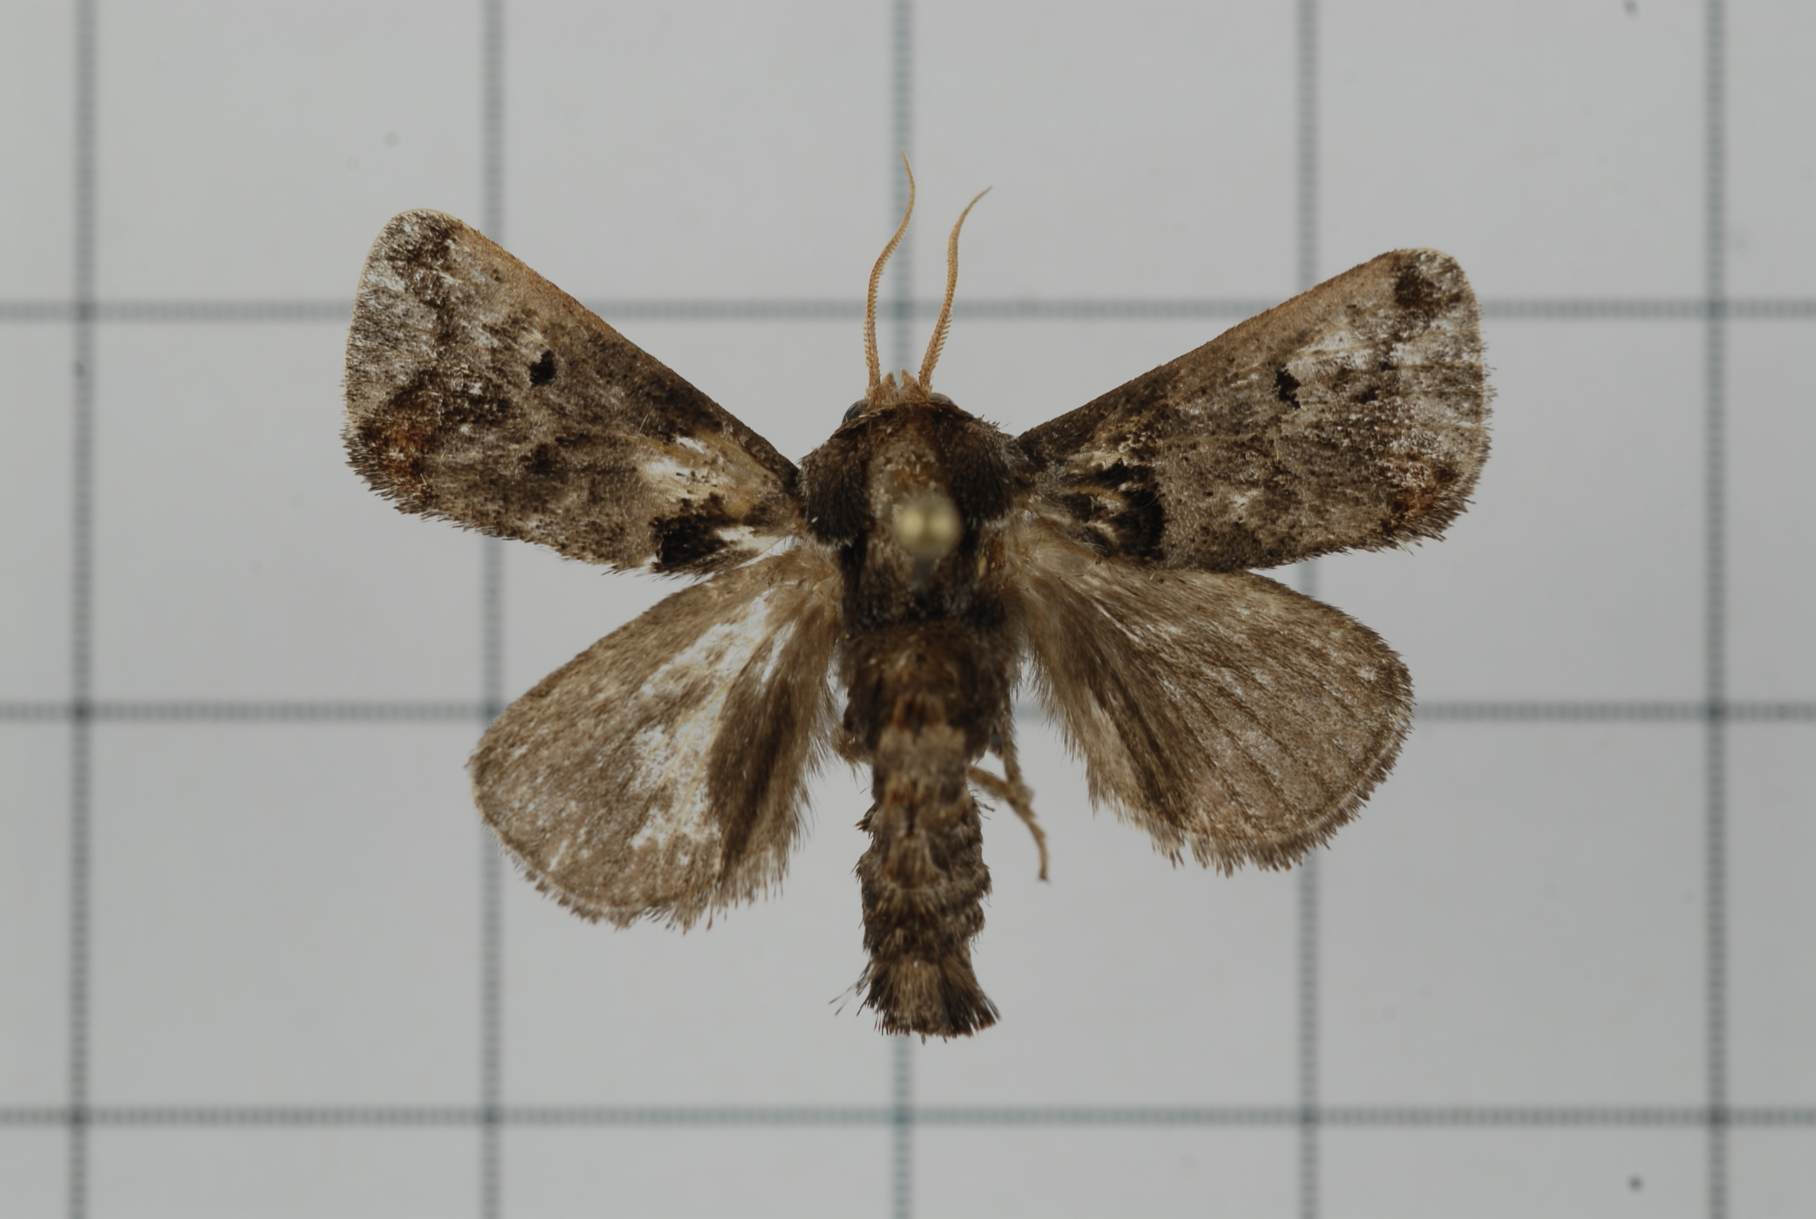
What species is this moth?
Phlossa conjuncta
